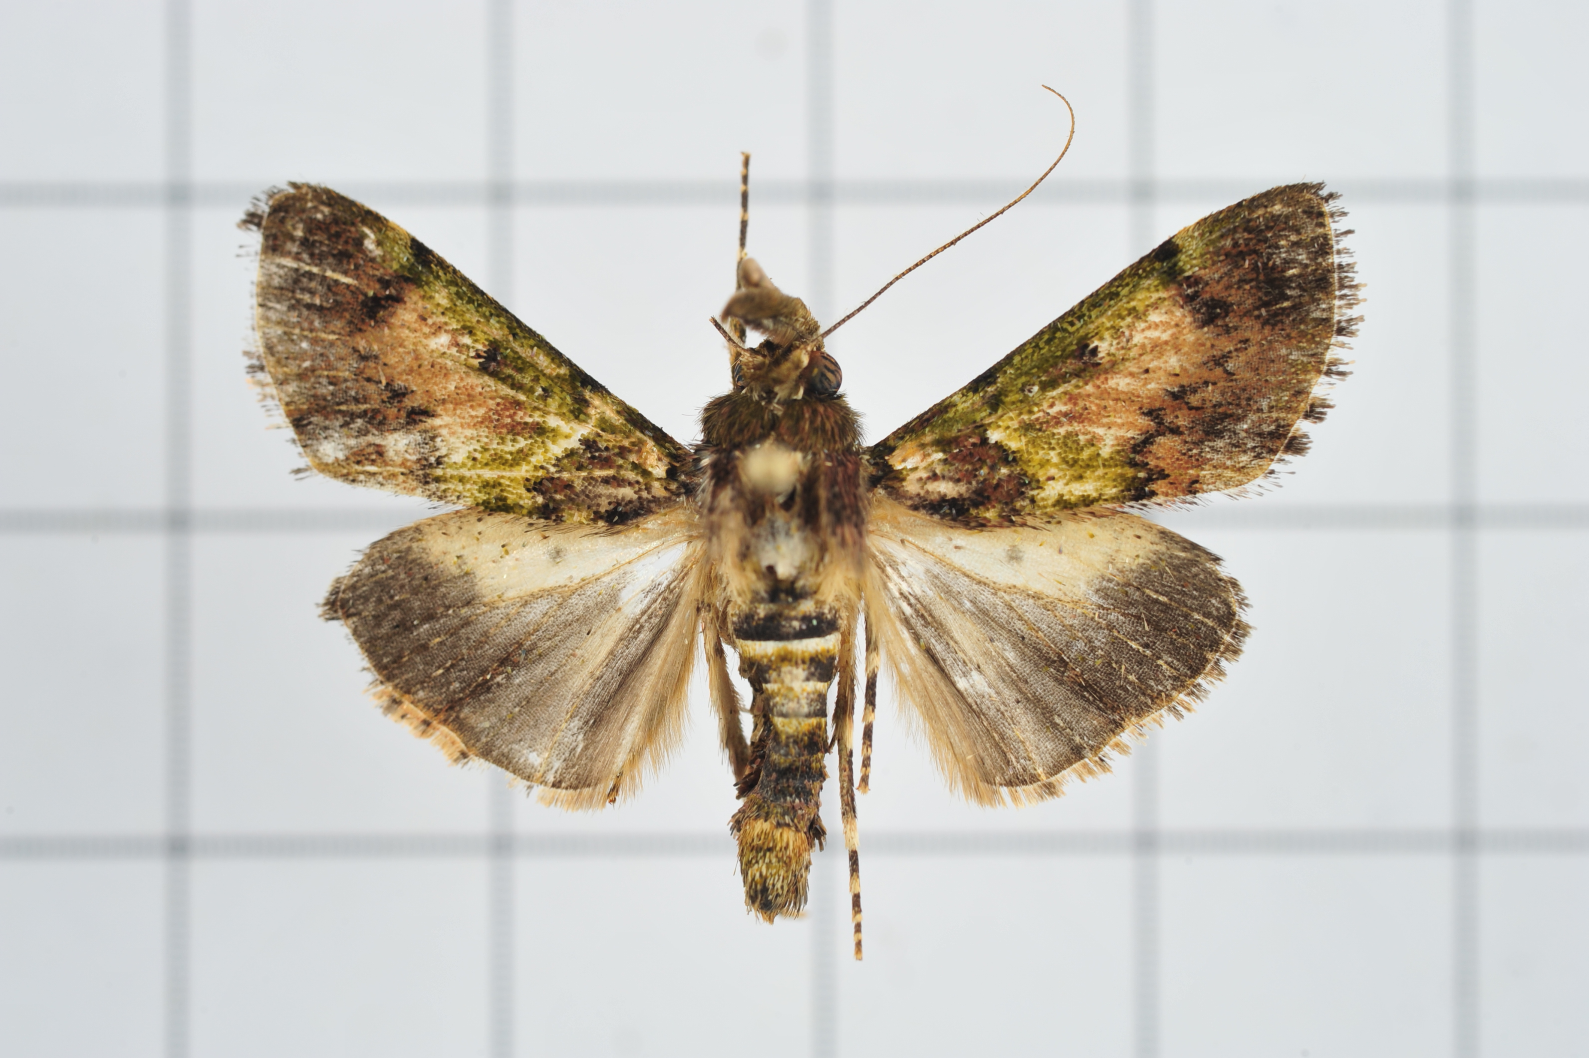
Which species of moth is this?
Teliphasa nubilosa
